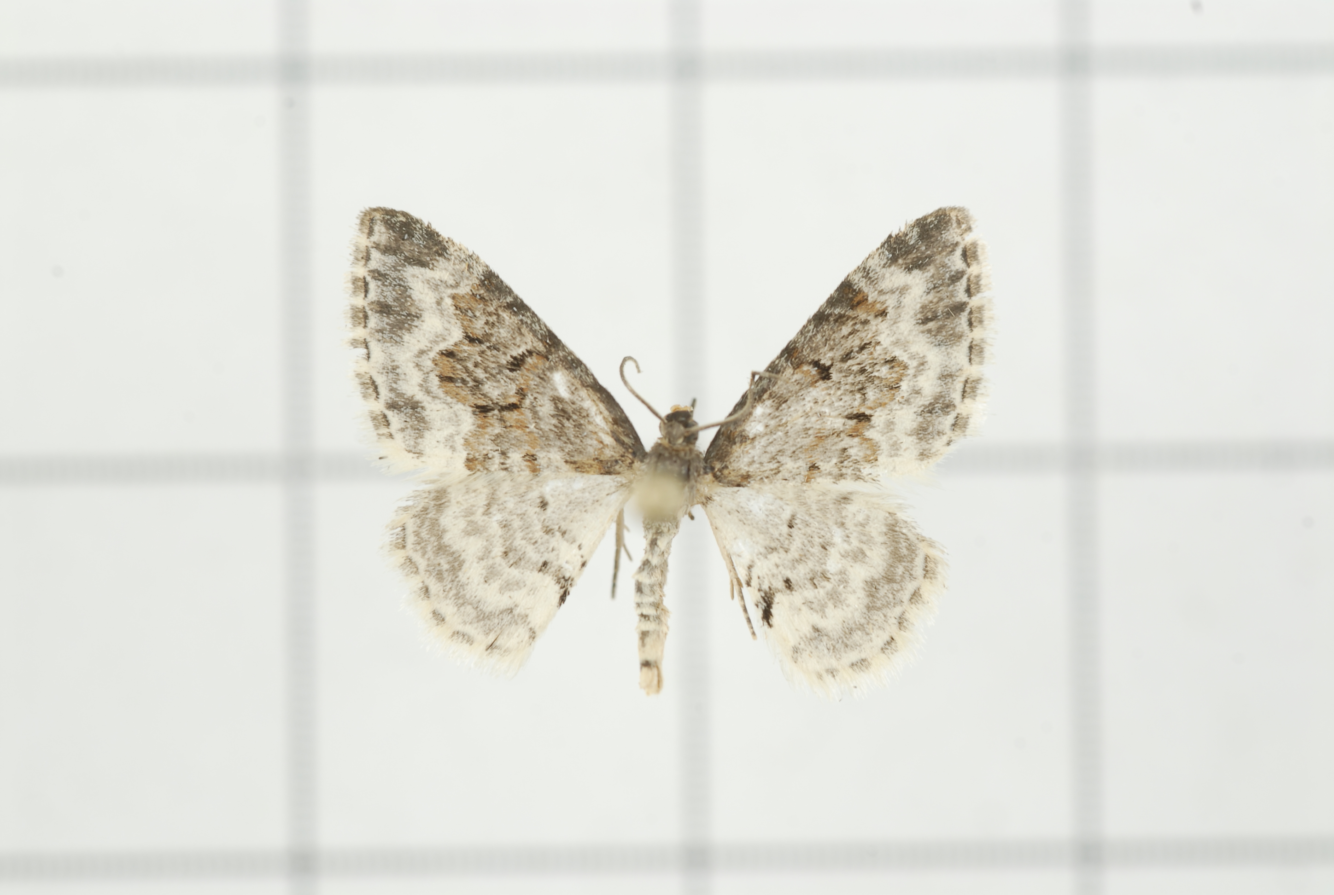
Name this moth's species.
Hydrelia enisaria
